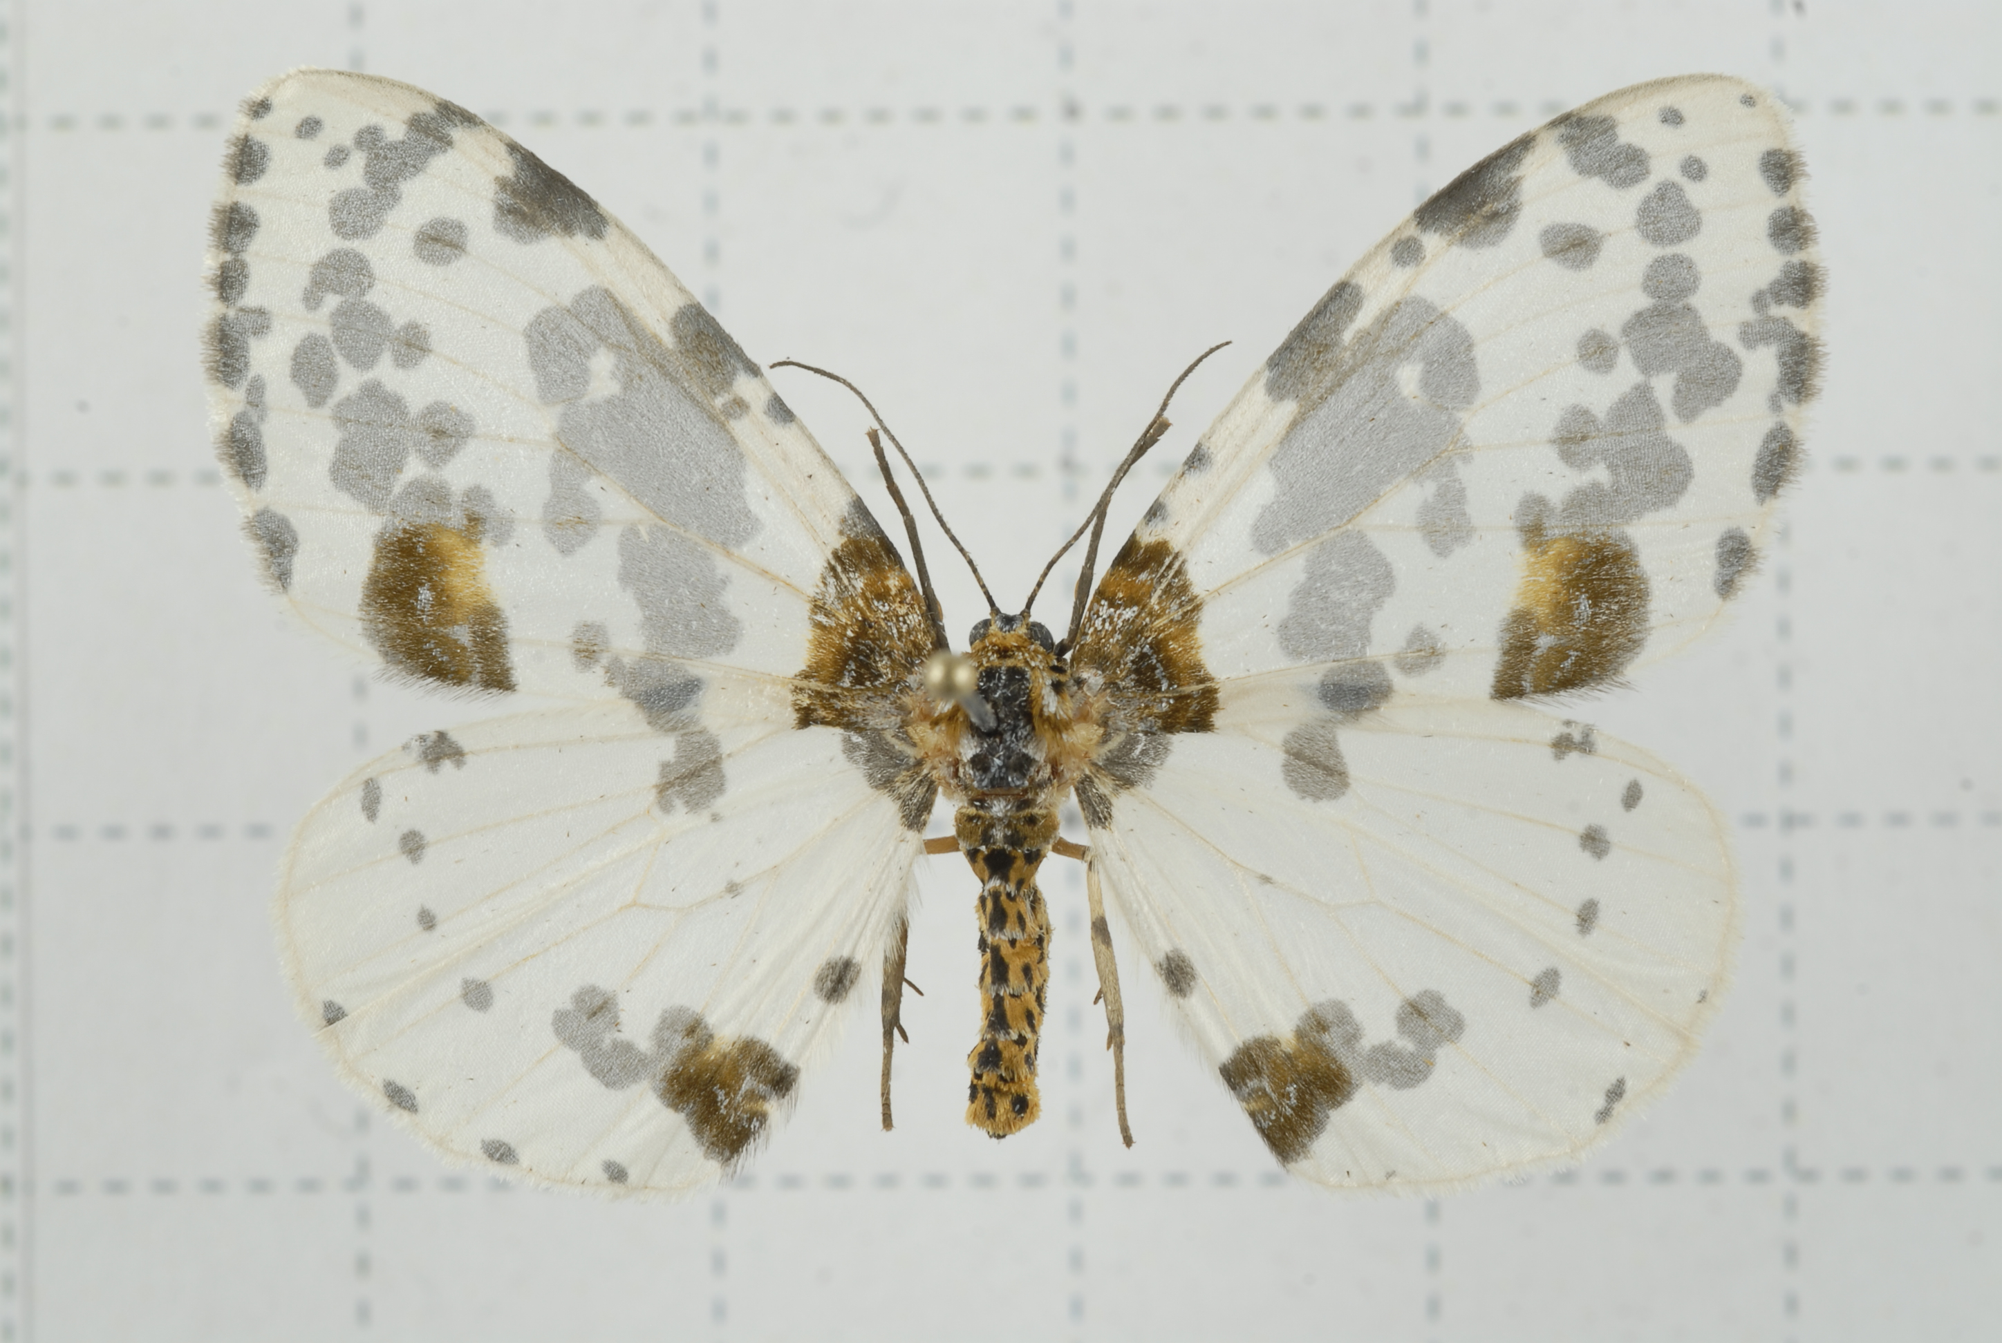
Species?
Abraxas adilluminata
